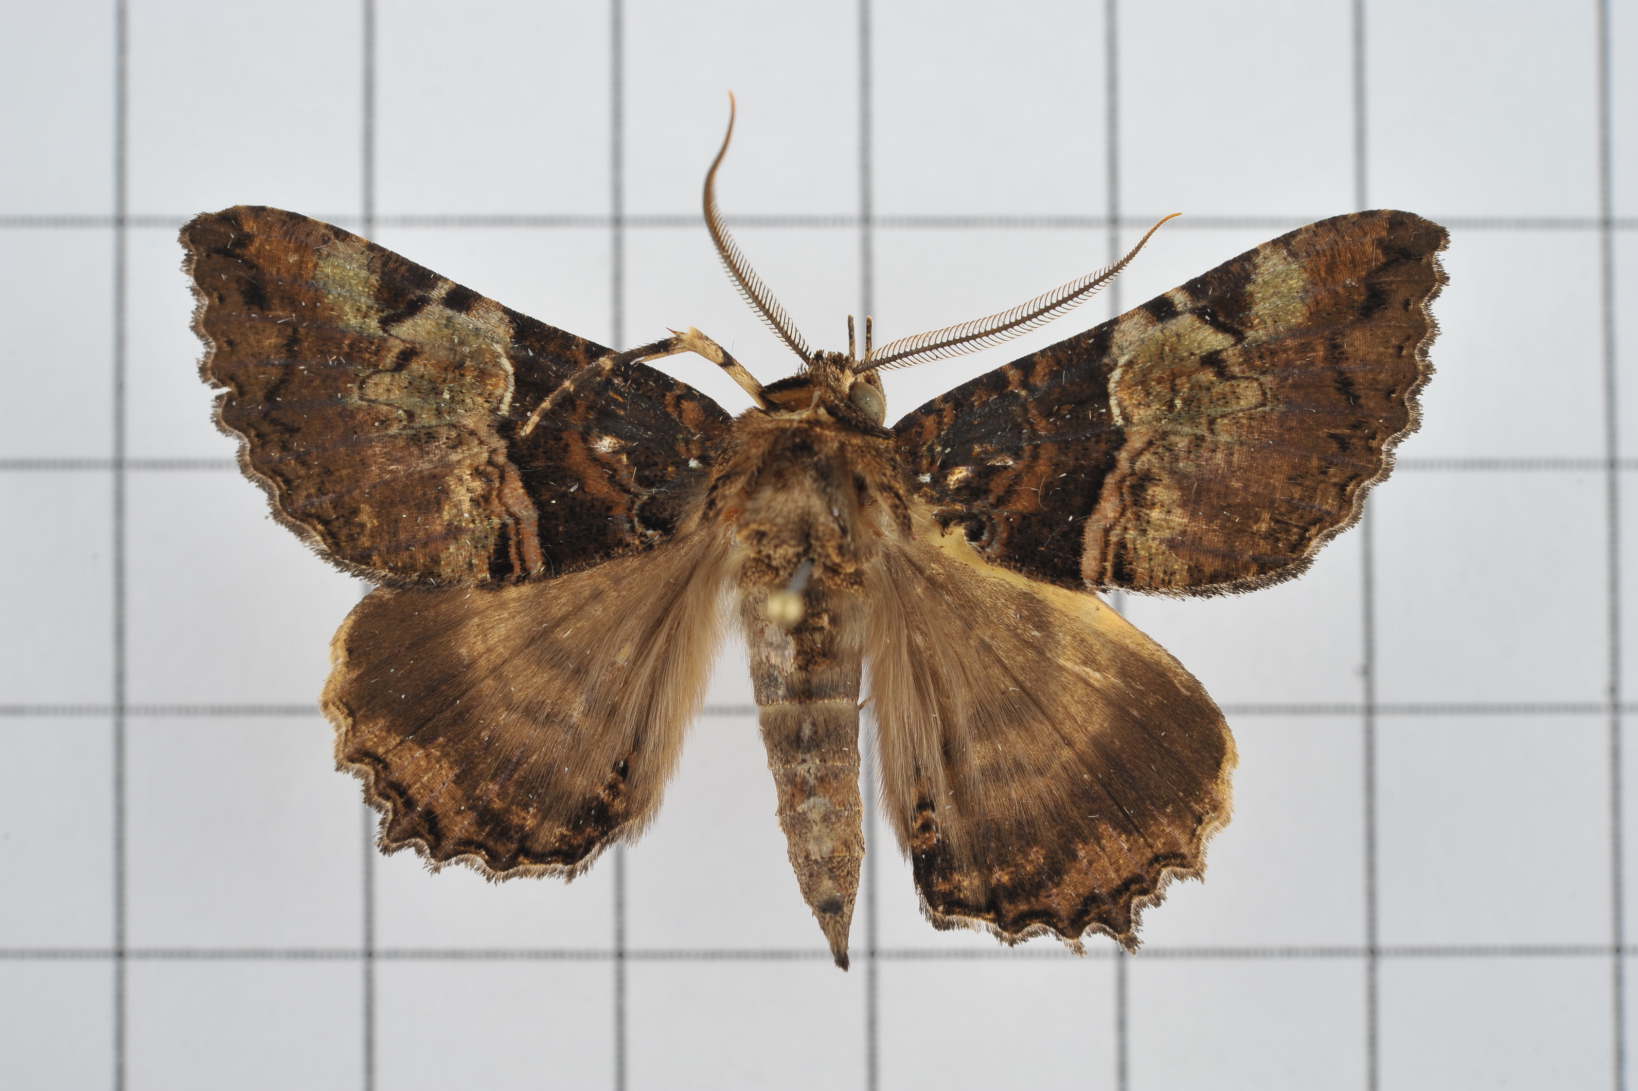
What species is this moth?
Daddala lucilla
